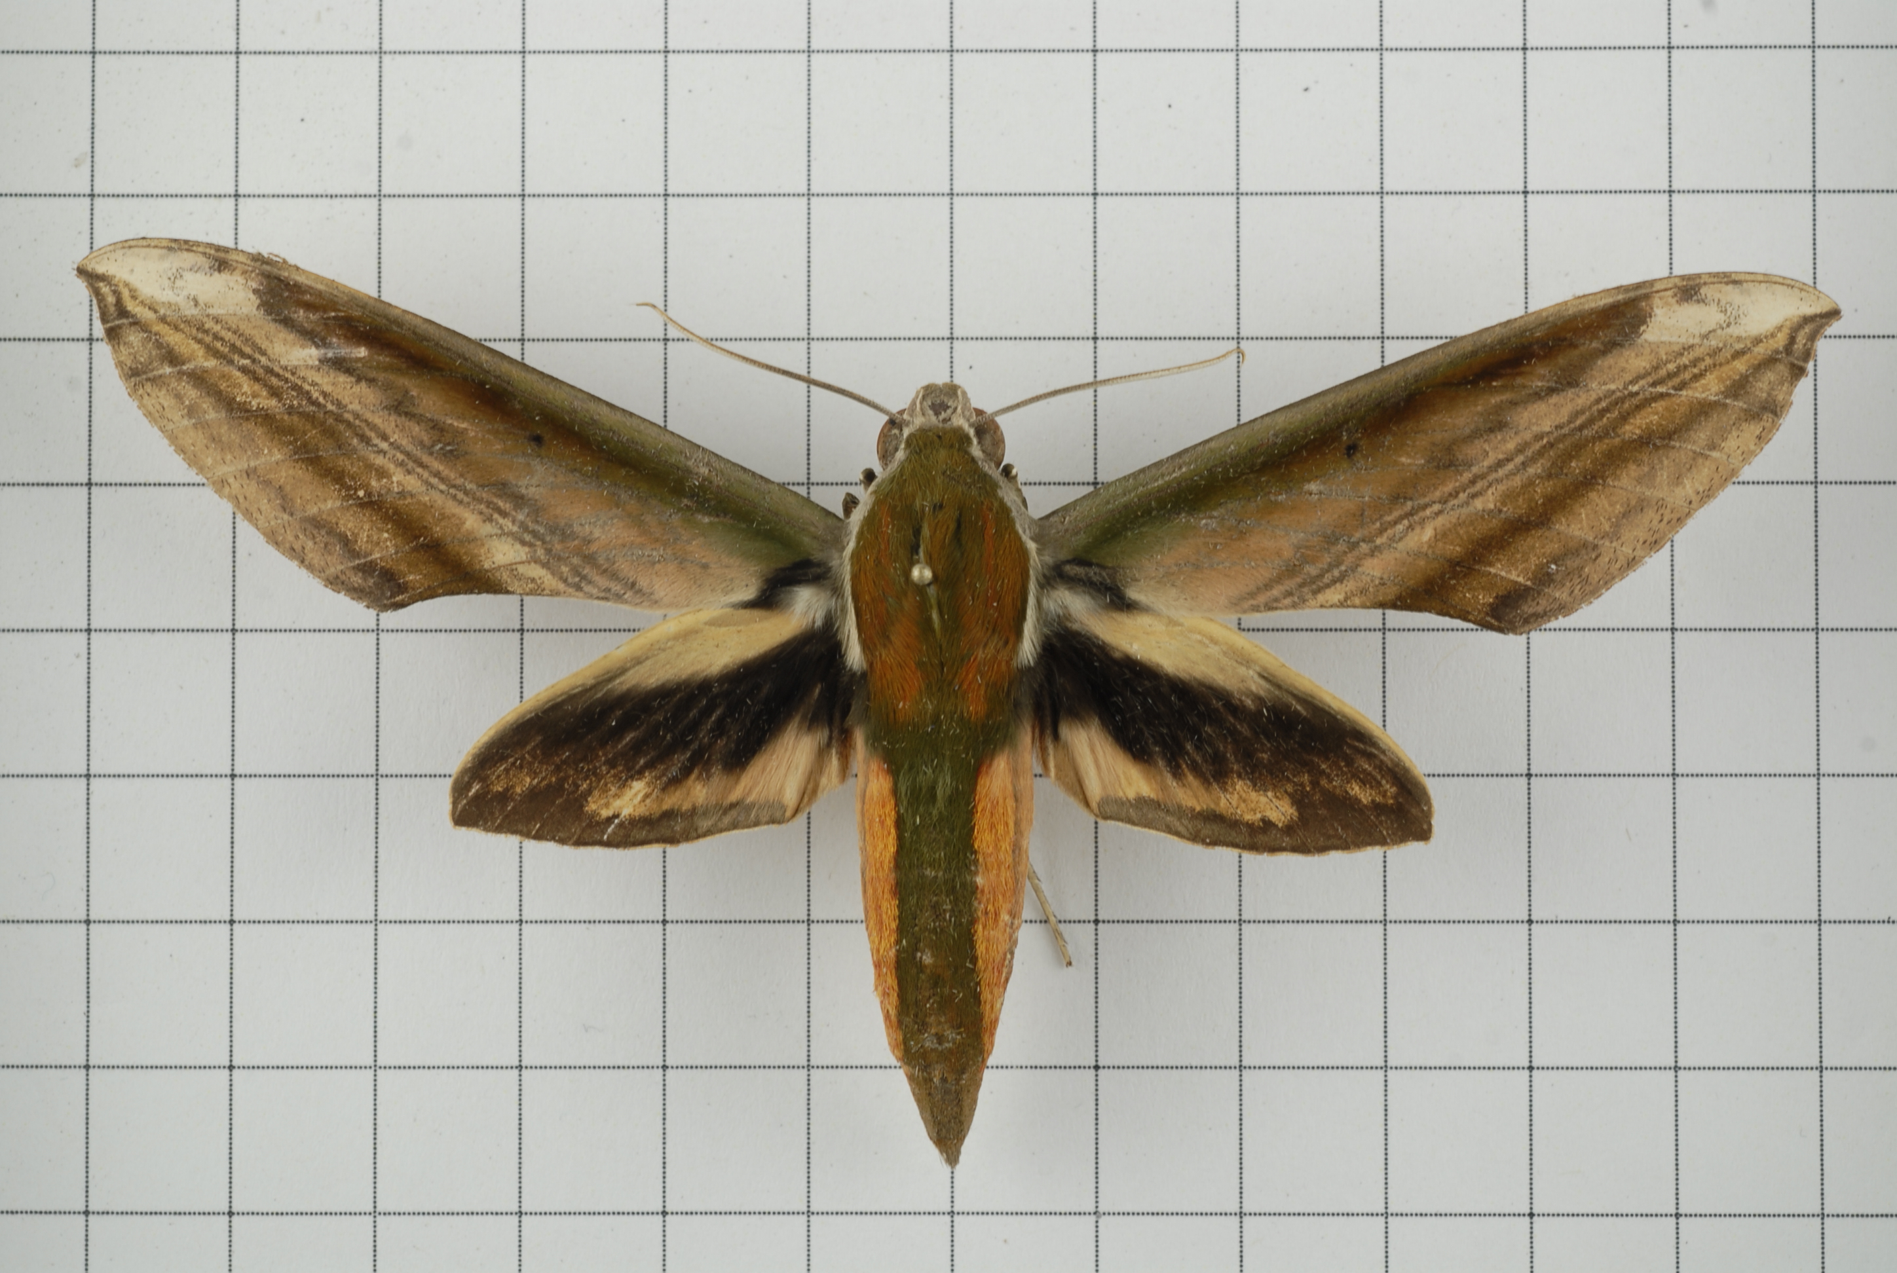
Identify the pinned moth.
Theretra nessus nessus
